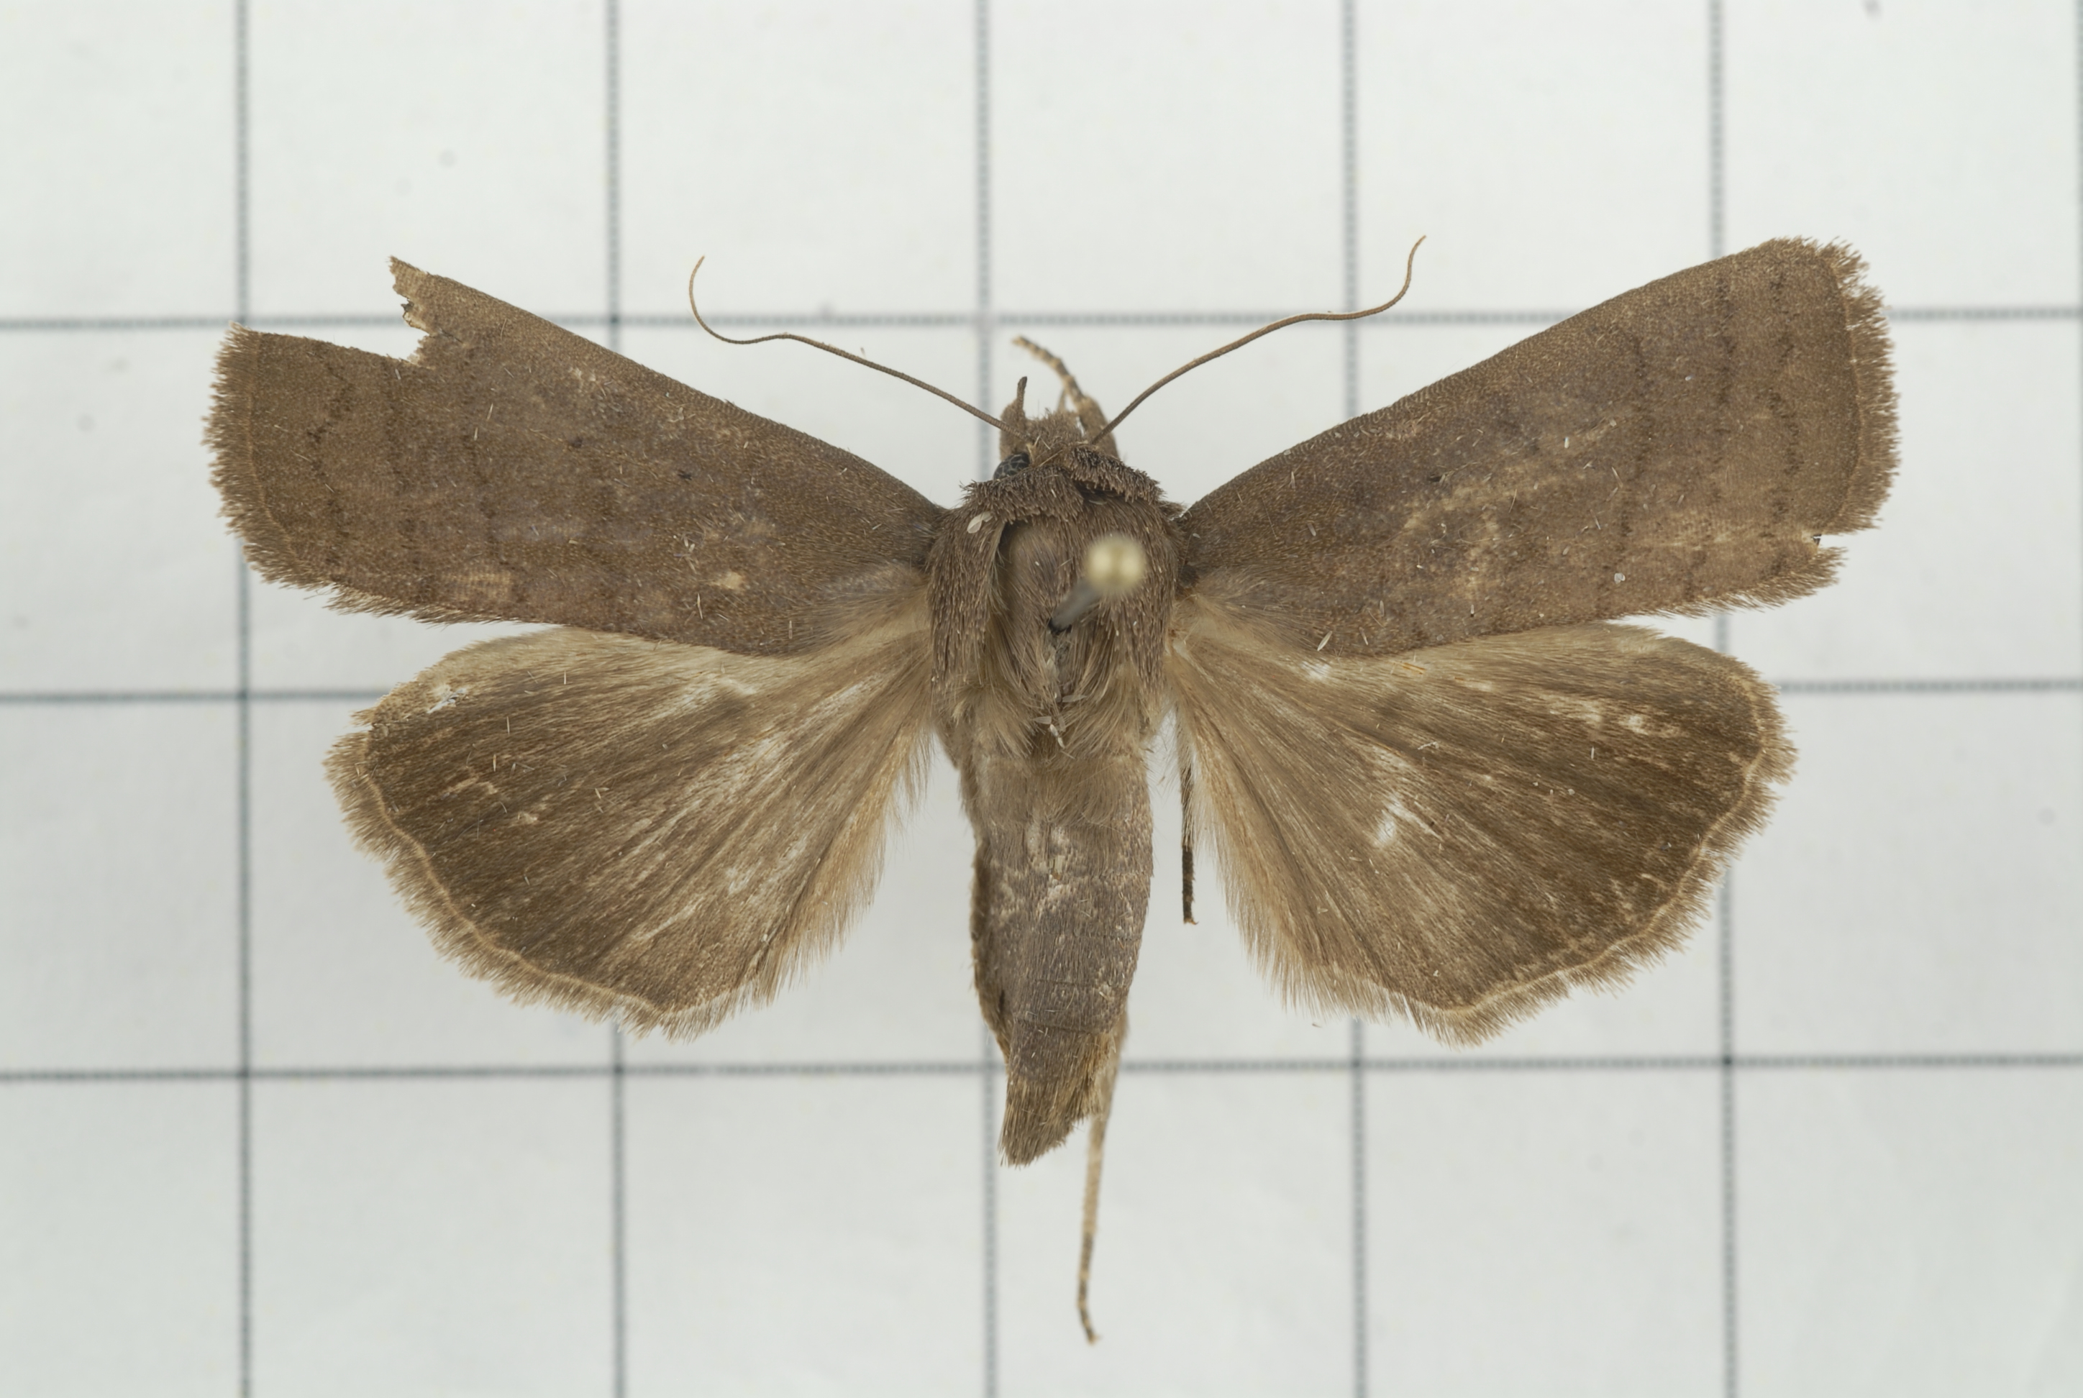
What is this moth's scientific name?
Avitta taiwana
